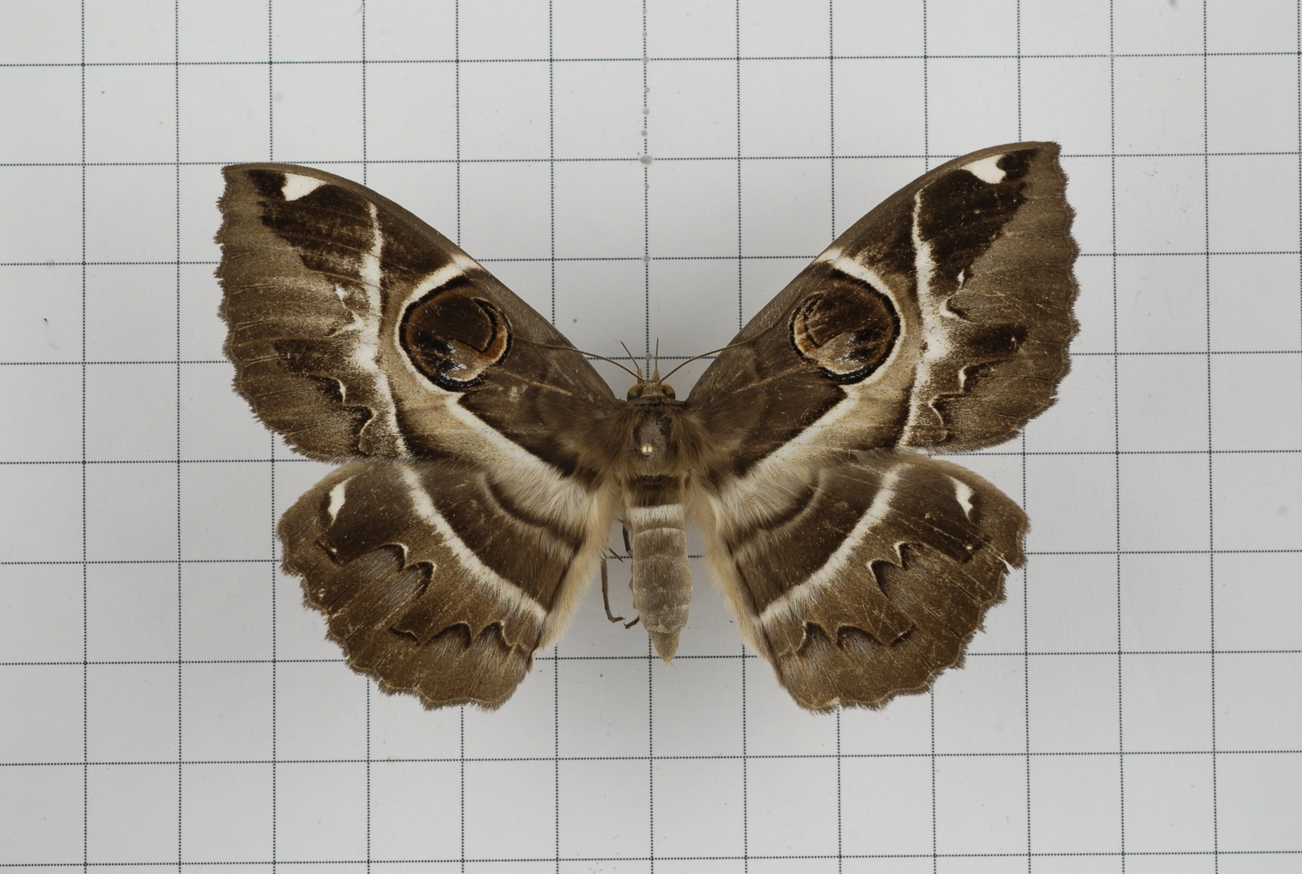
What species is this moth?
Erebus ephesperis
